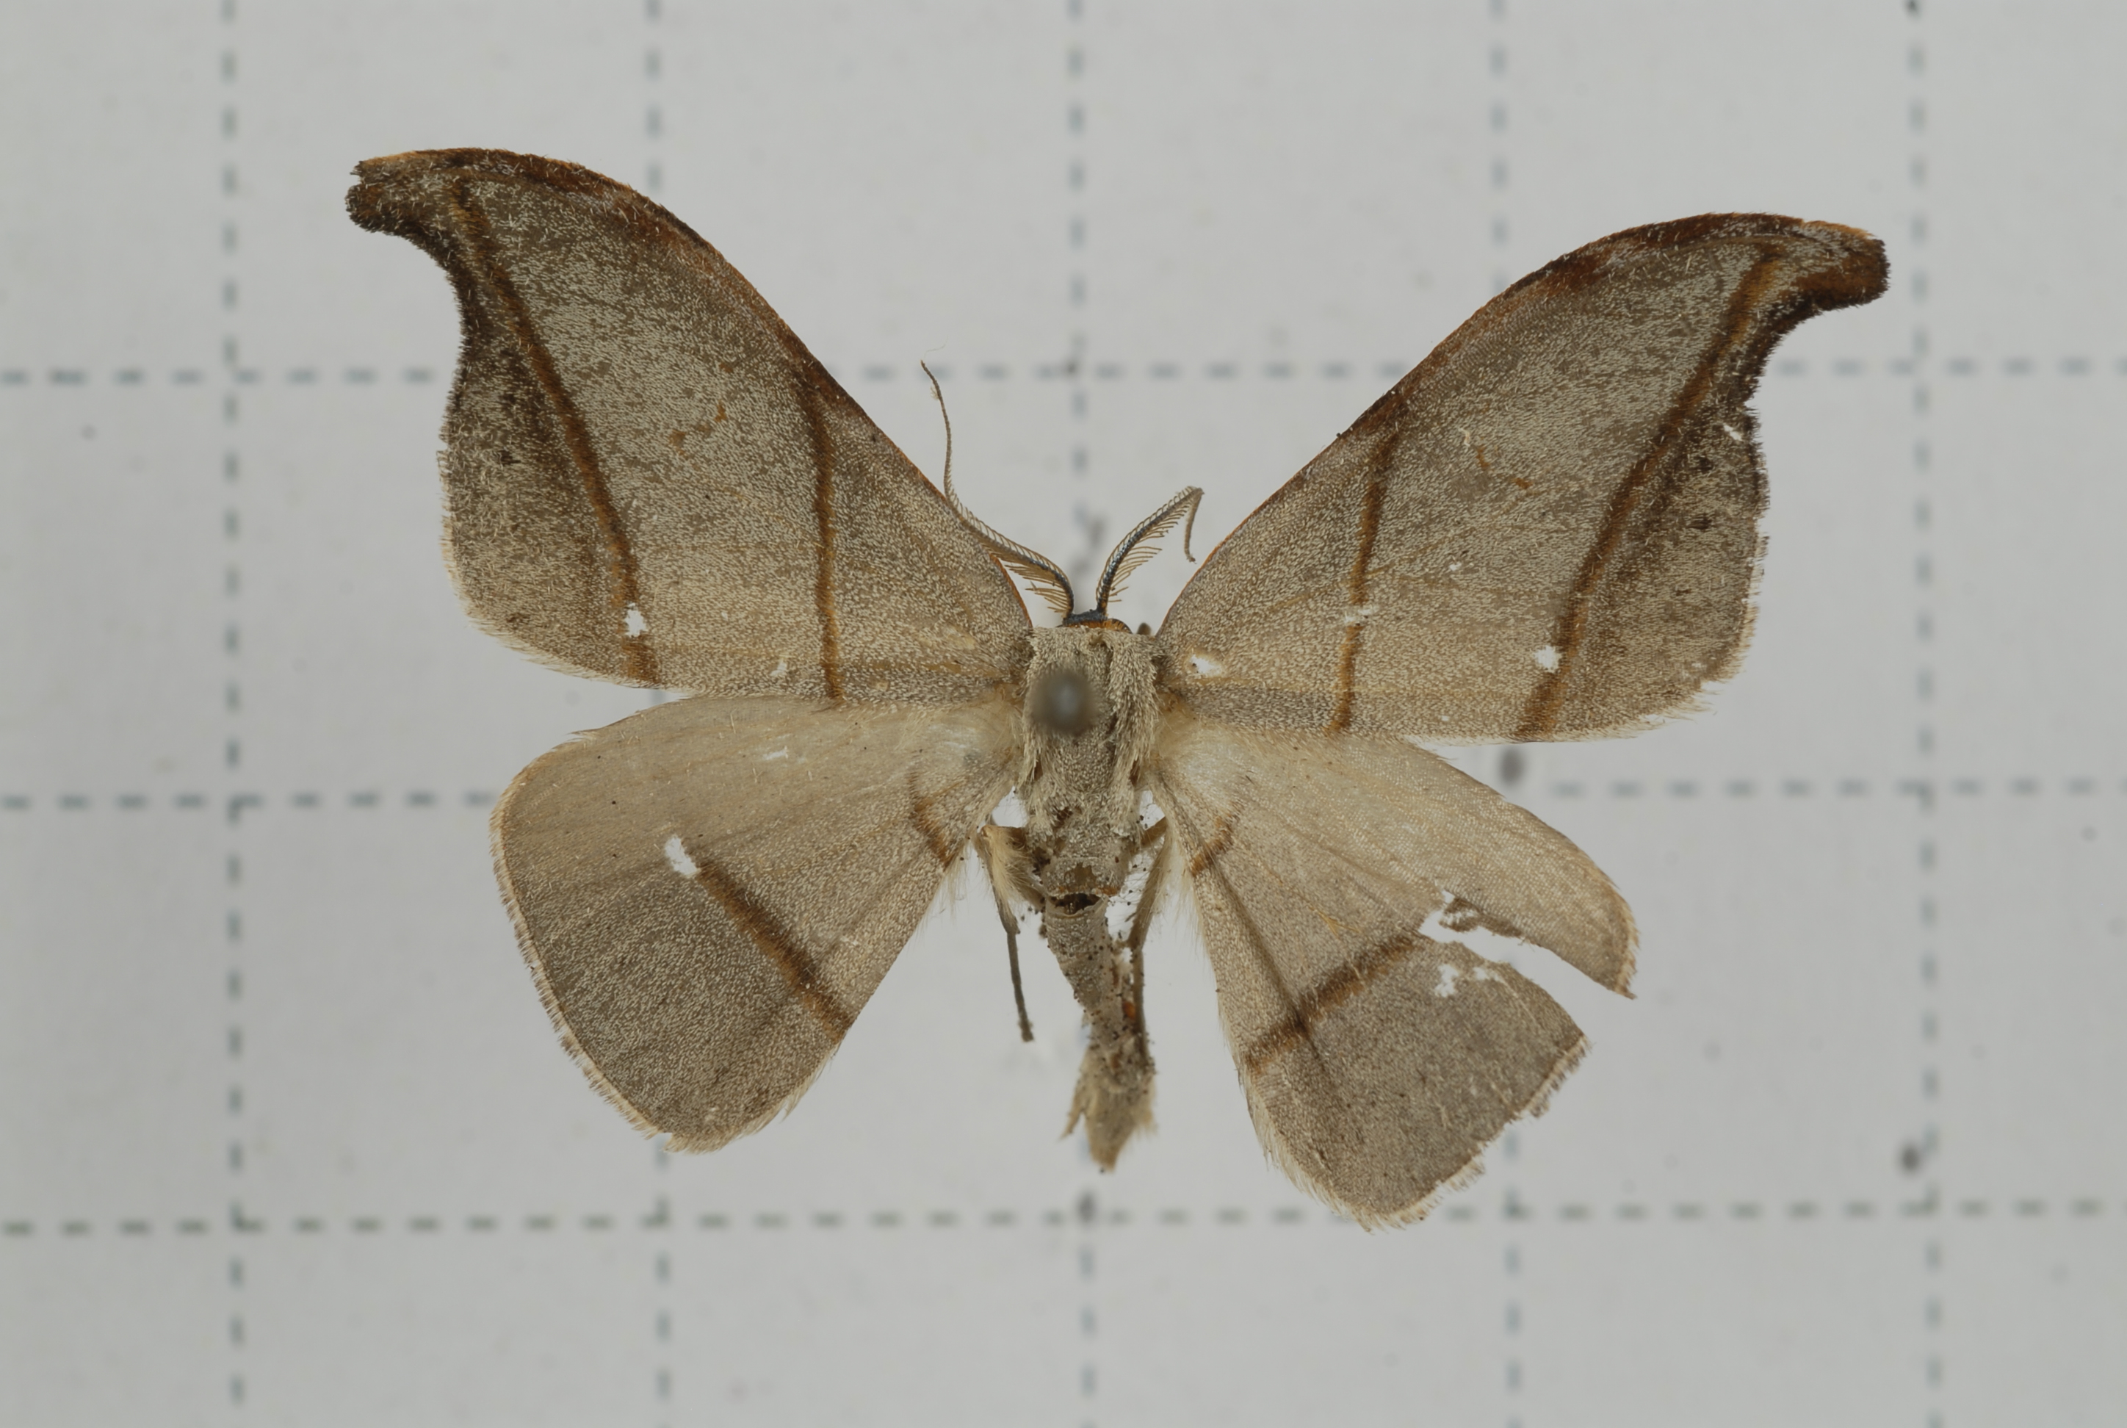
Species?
Nordstromia semililacina
